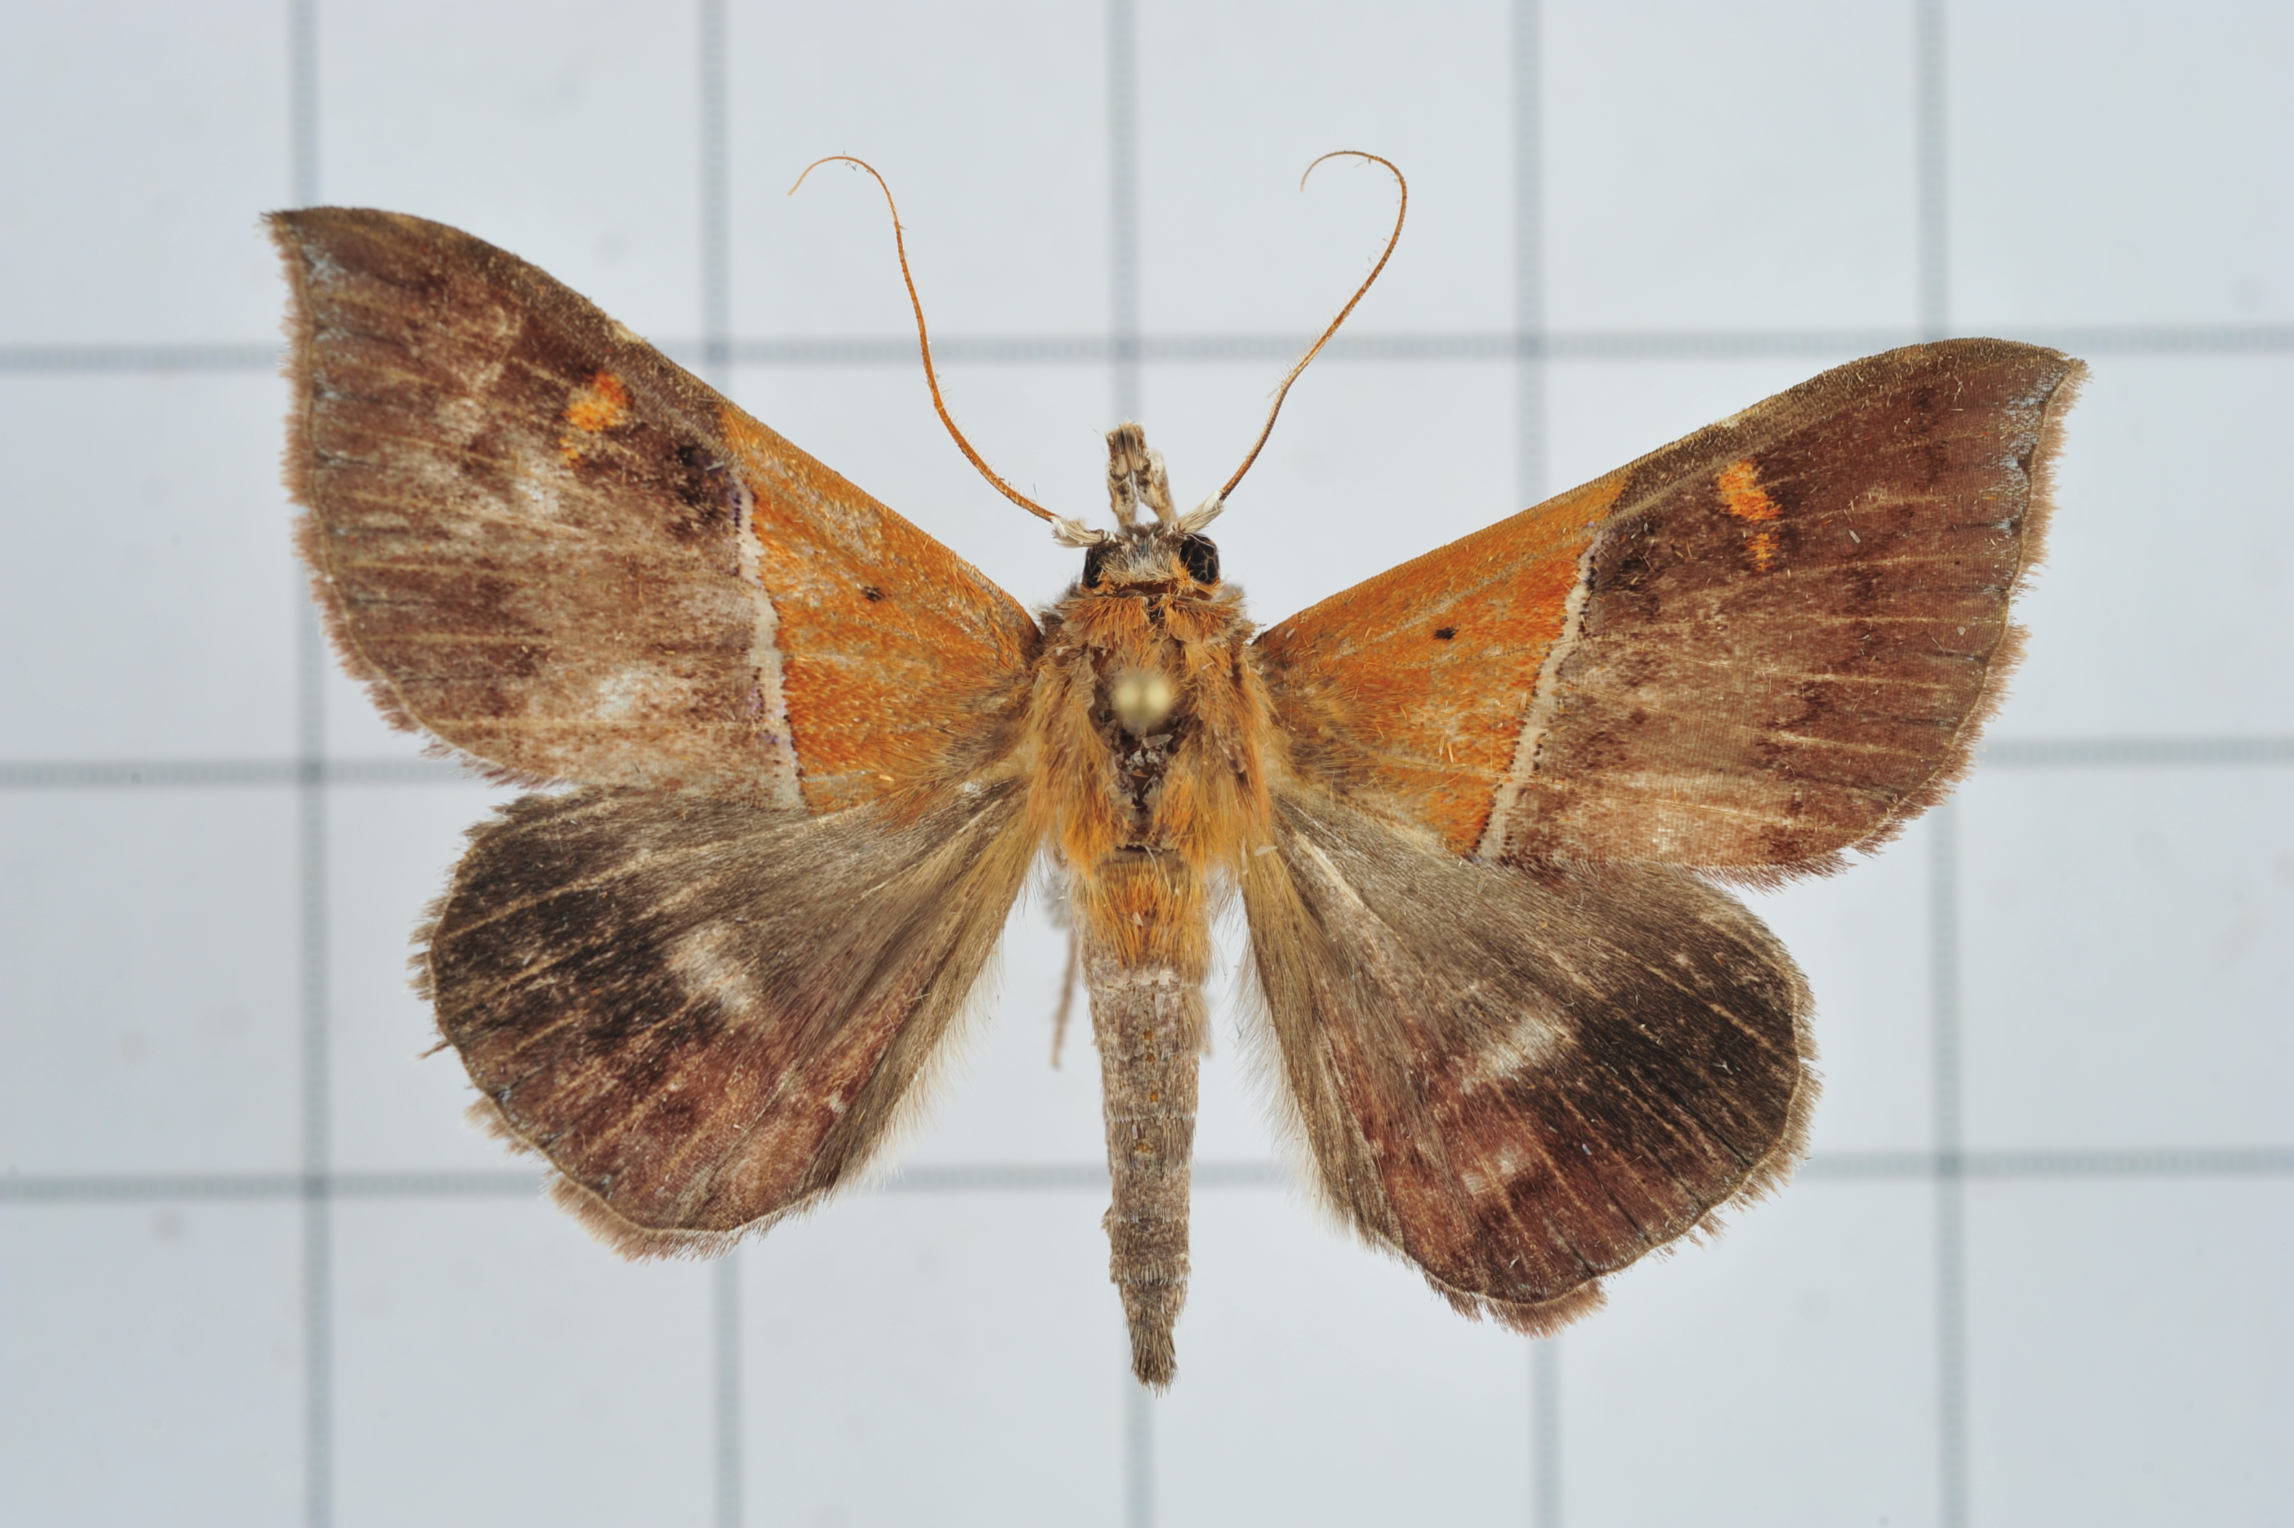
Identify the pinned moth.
Sympis rufibasis
